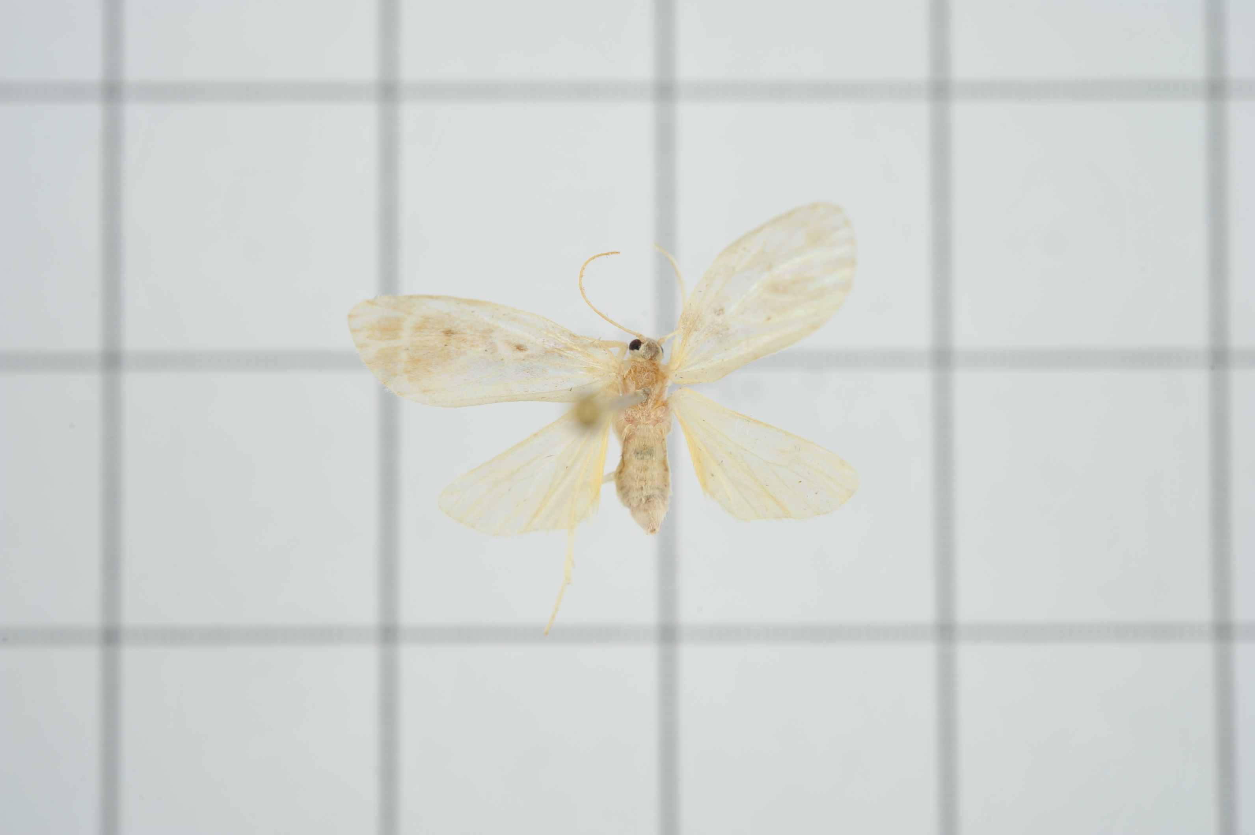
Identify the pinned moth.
Schistophleps bipuncta
